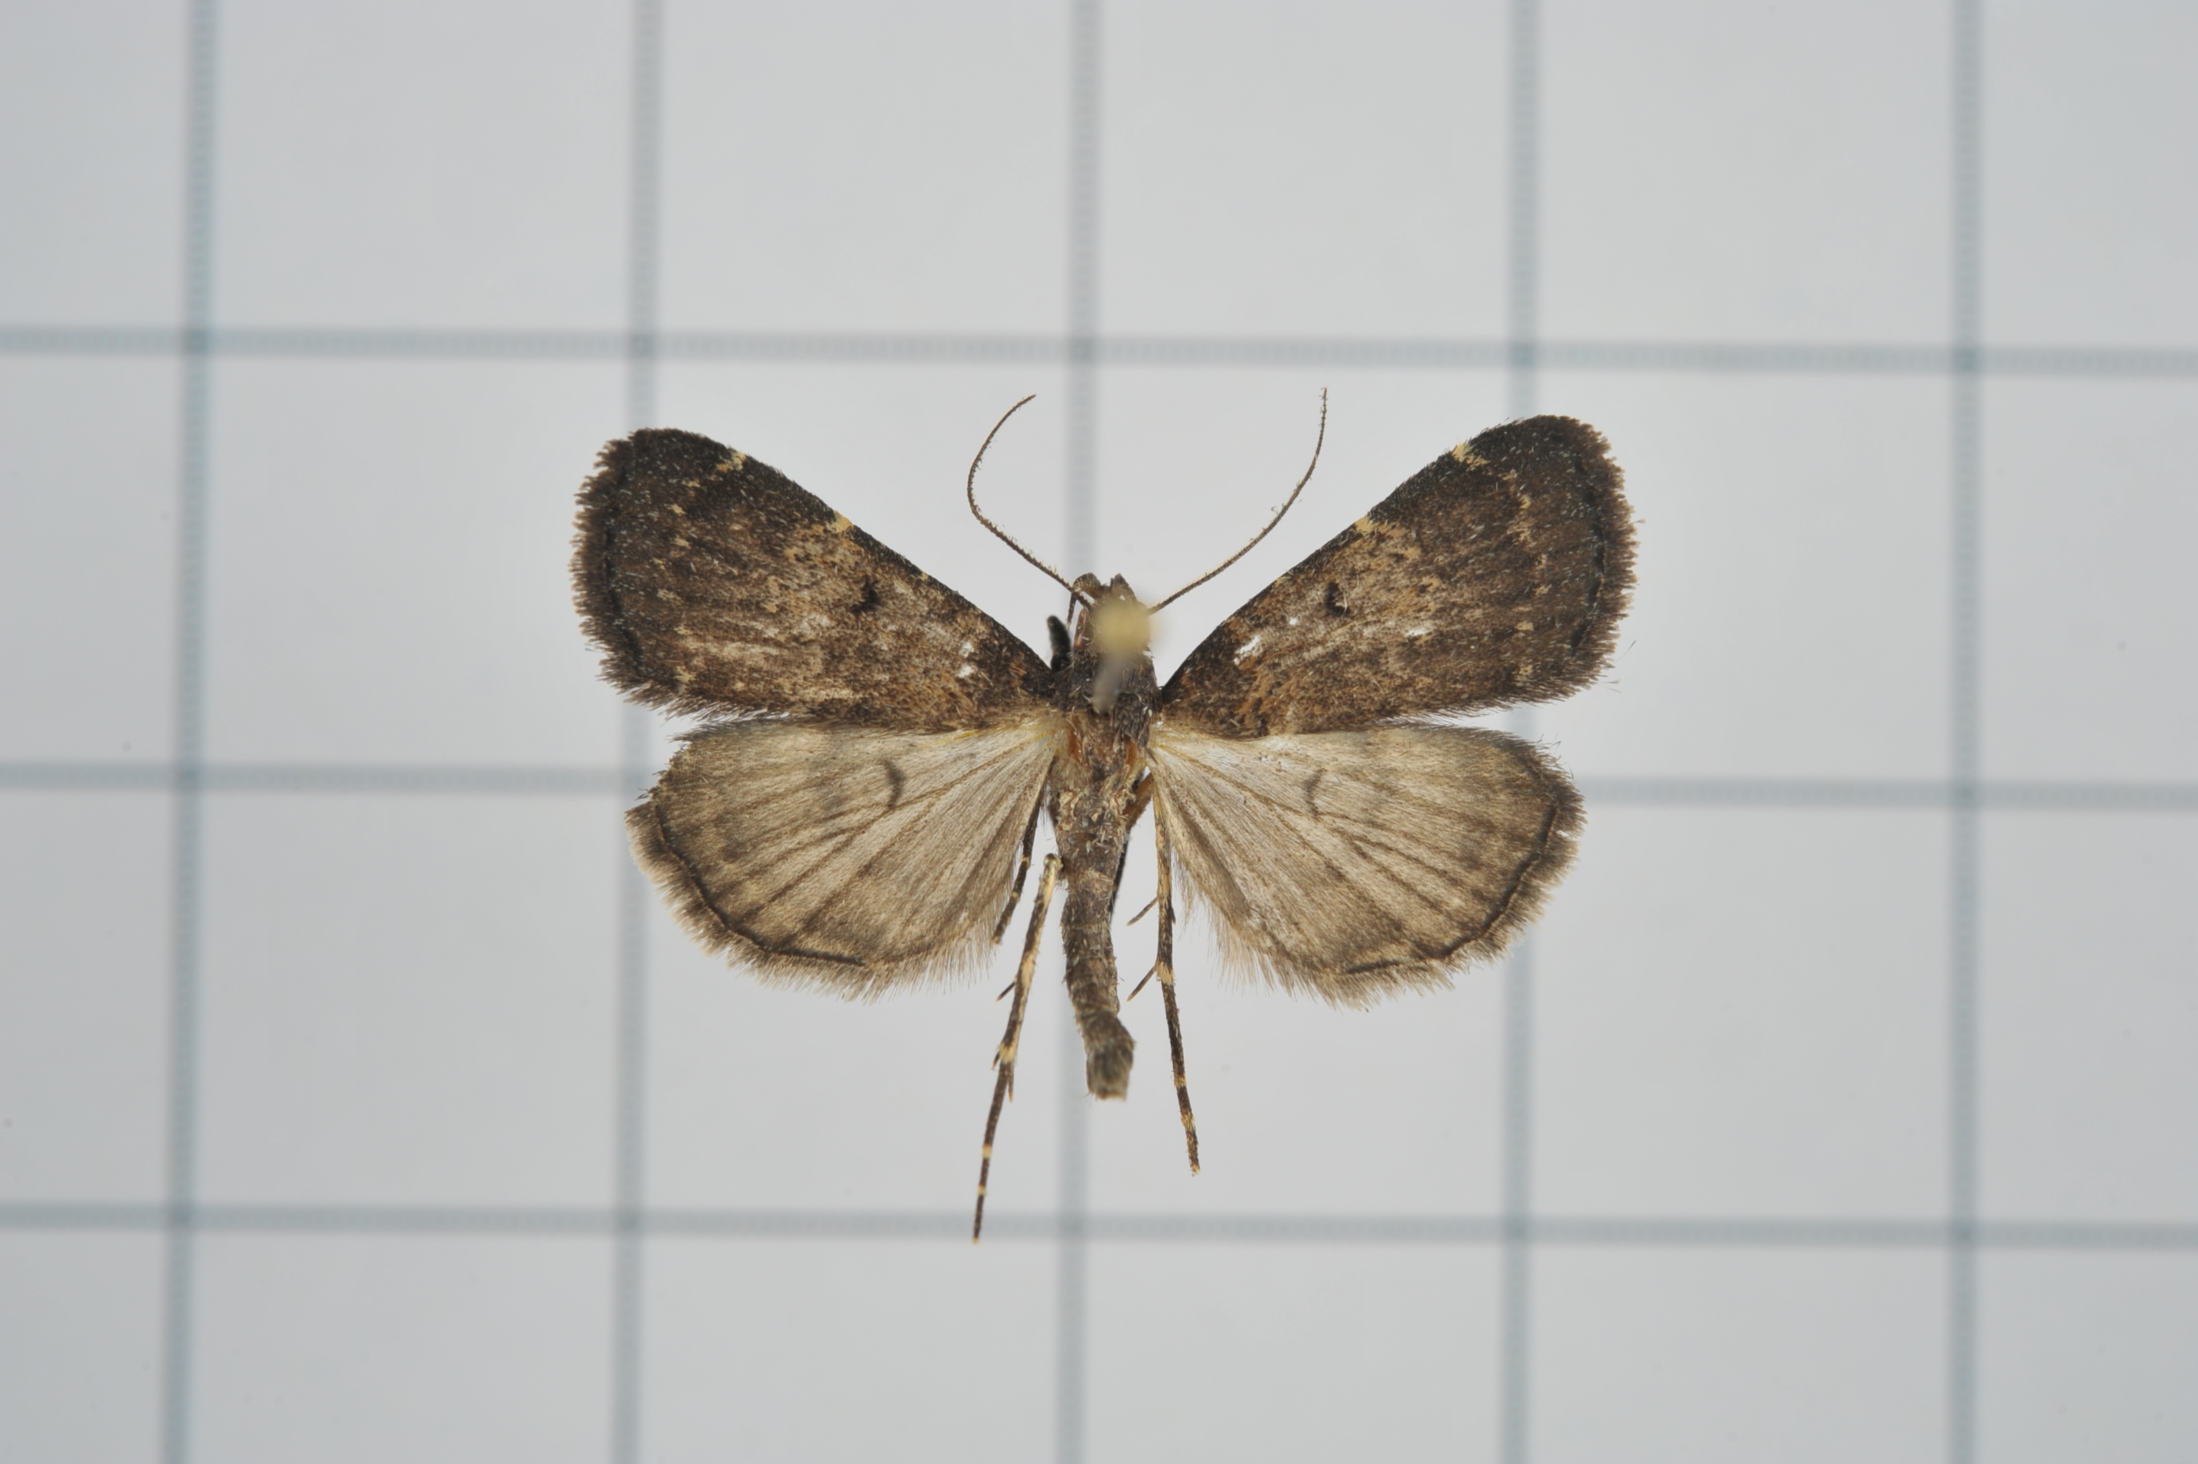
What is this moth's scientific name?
Hydrillodes lentalis
